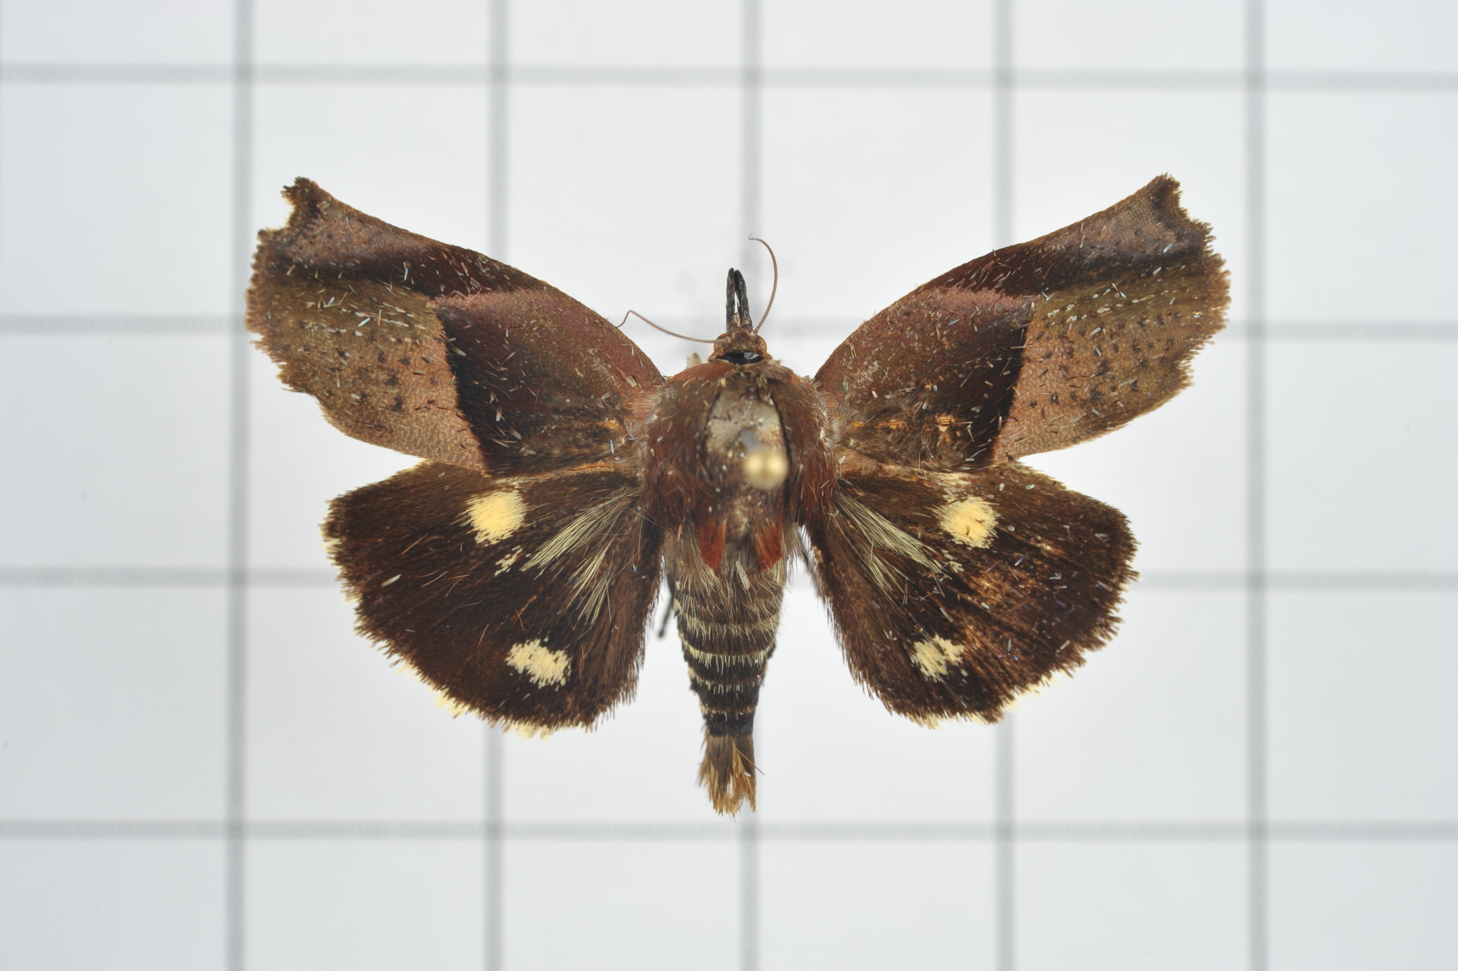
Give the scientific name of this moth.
Hyblaea firmamentum
